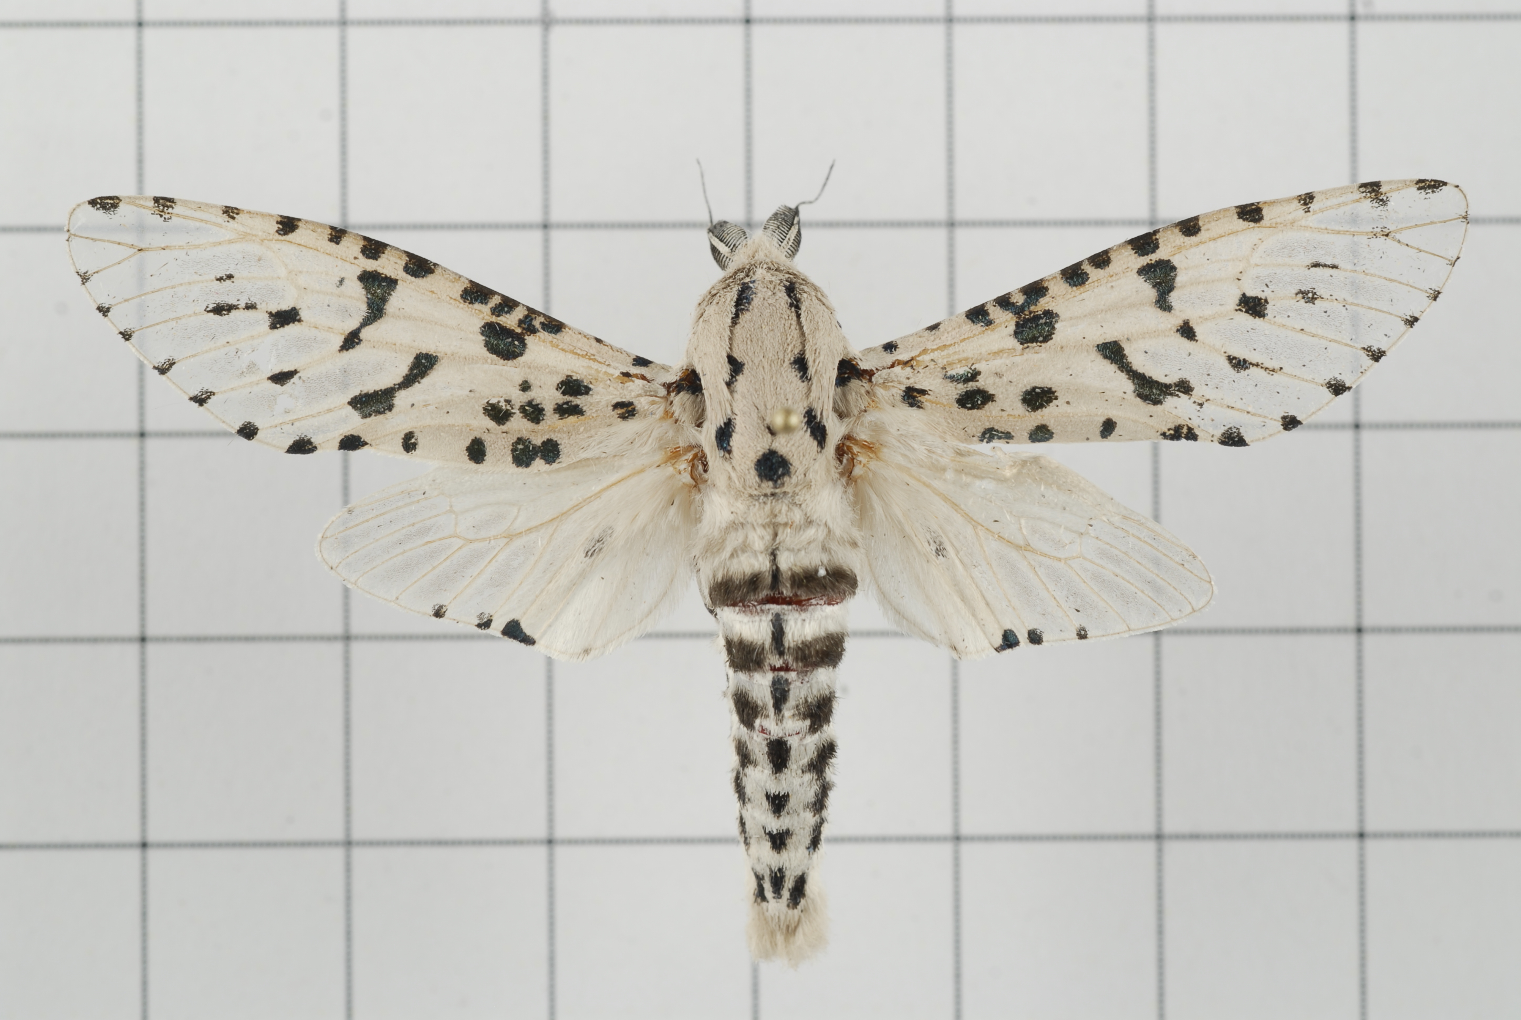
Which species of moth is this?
Zeurrora indica
